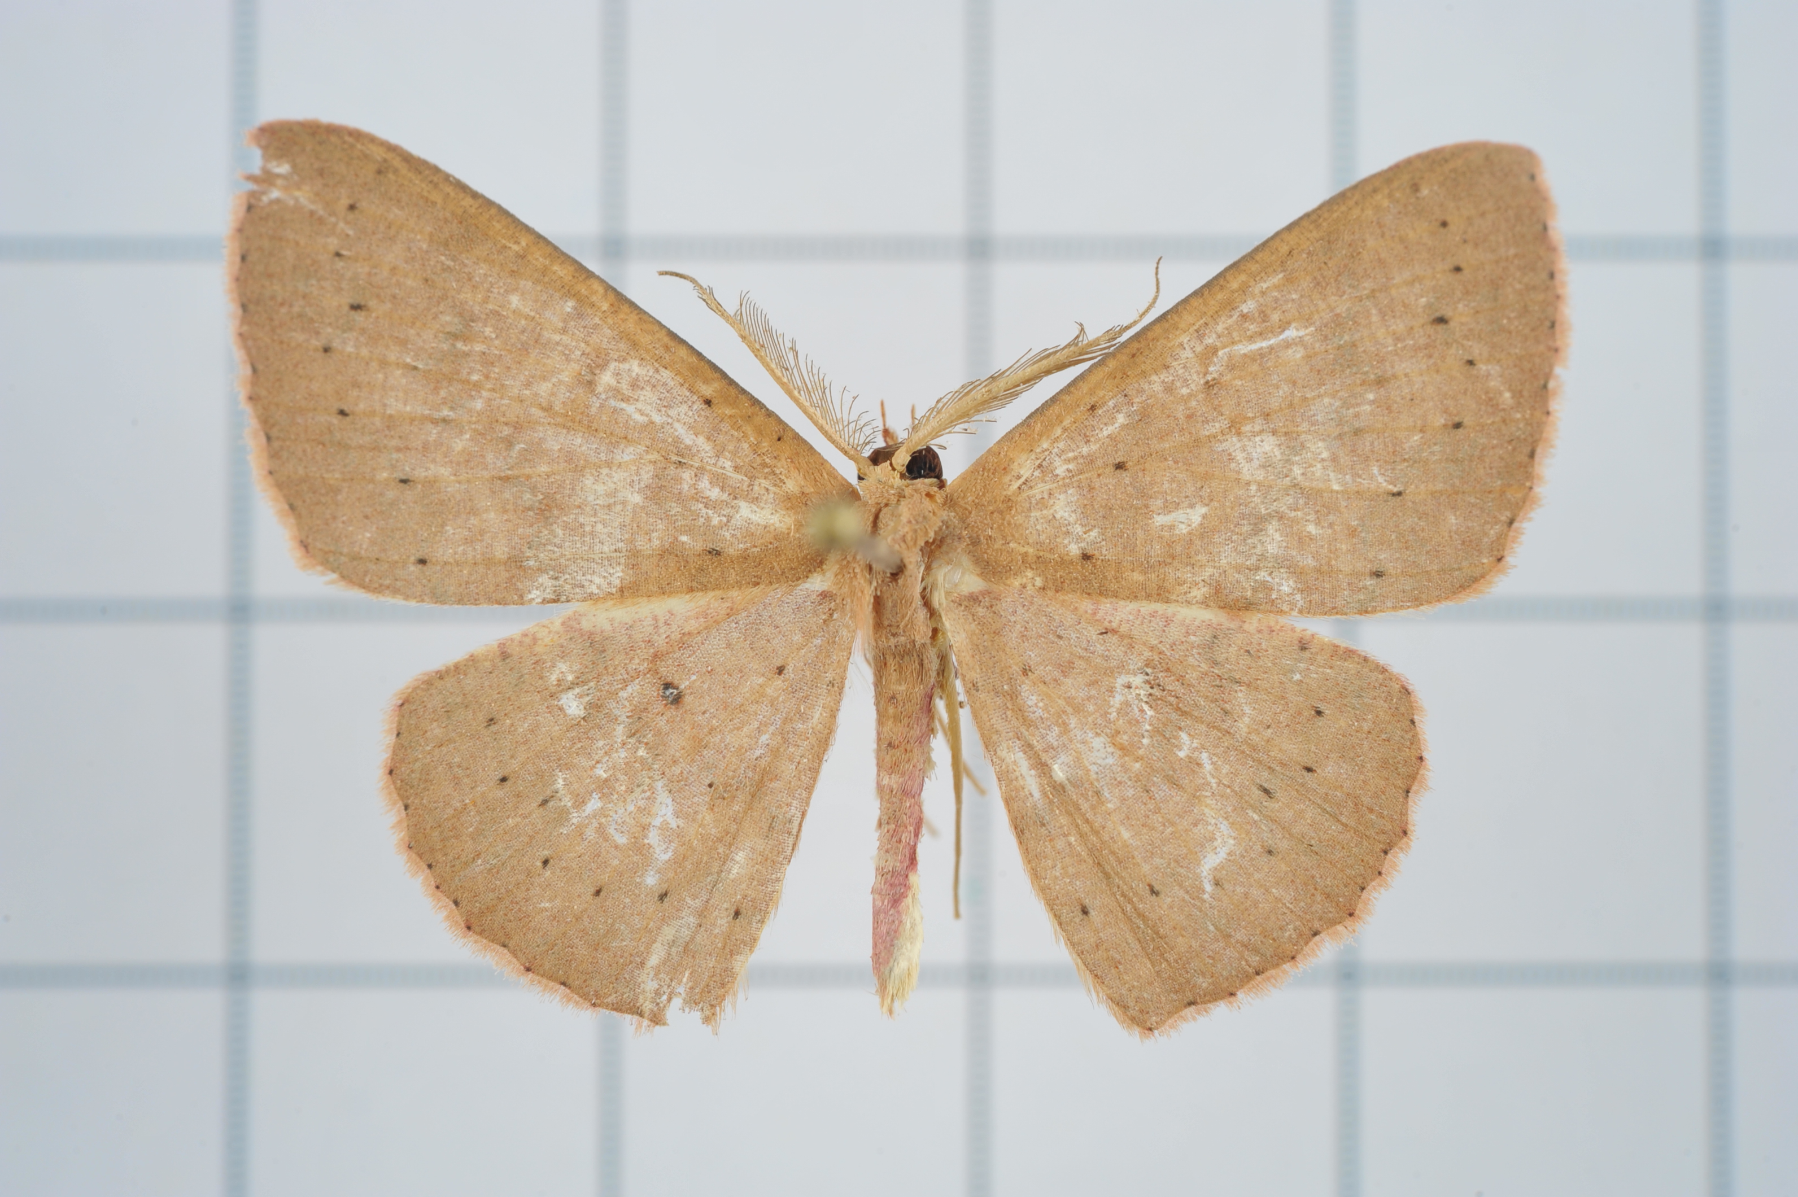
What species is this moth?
Perixera absconditaria
